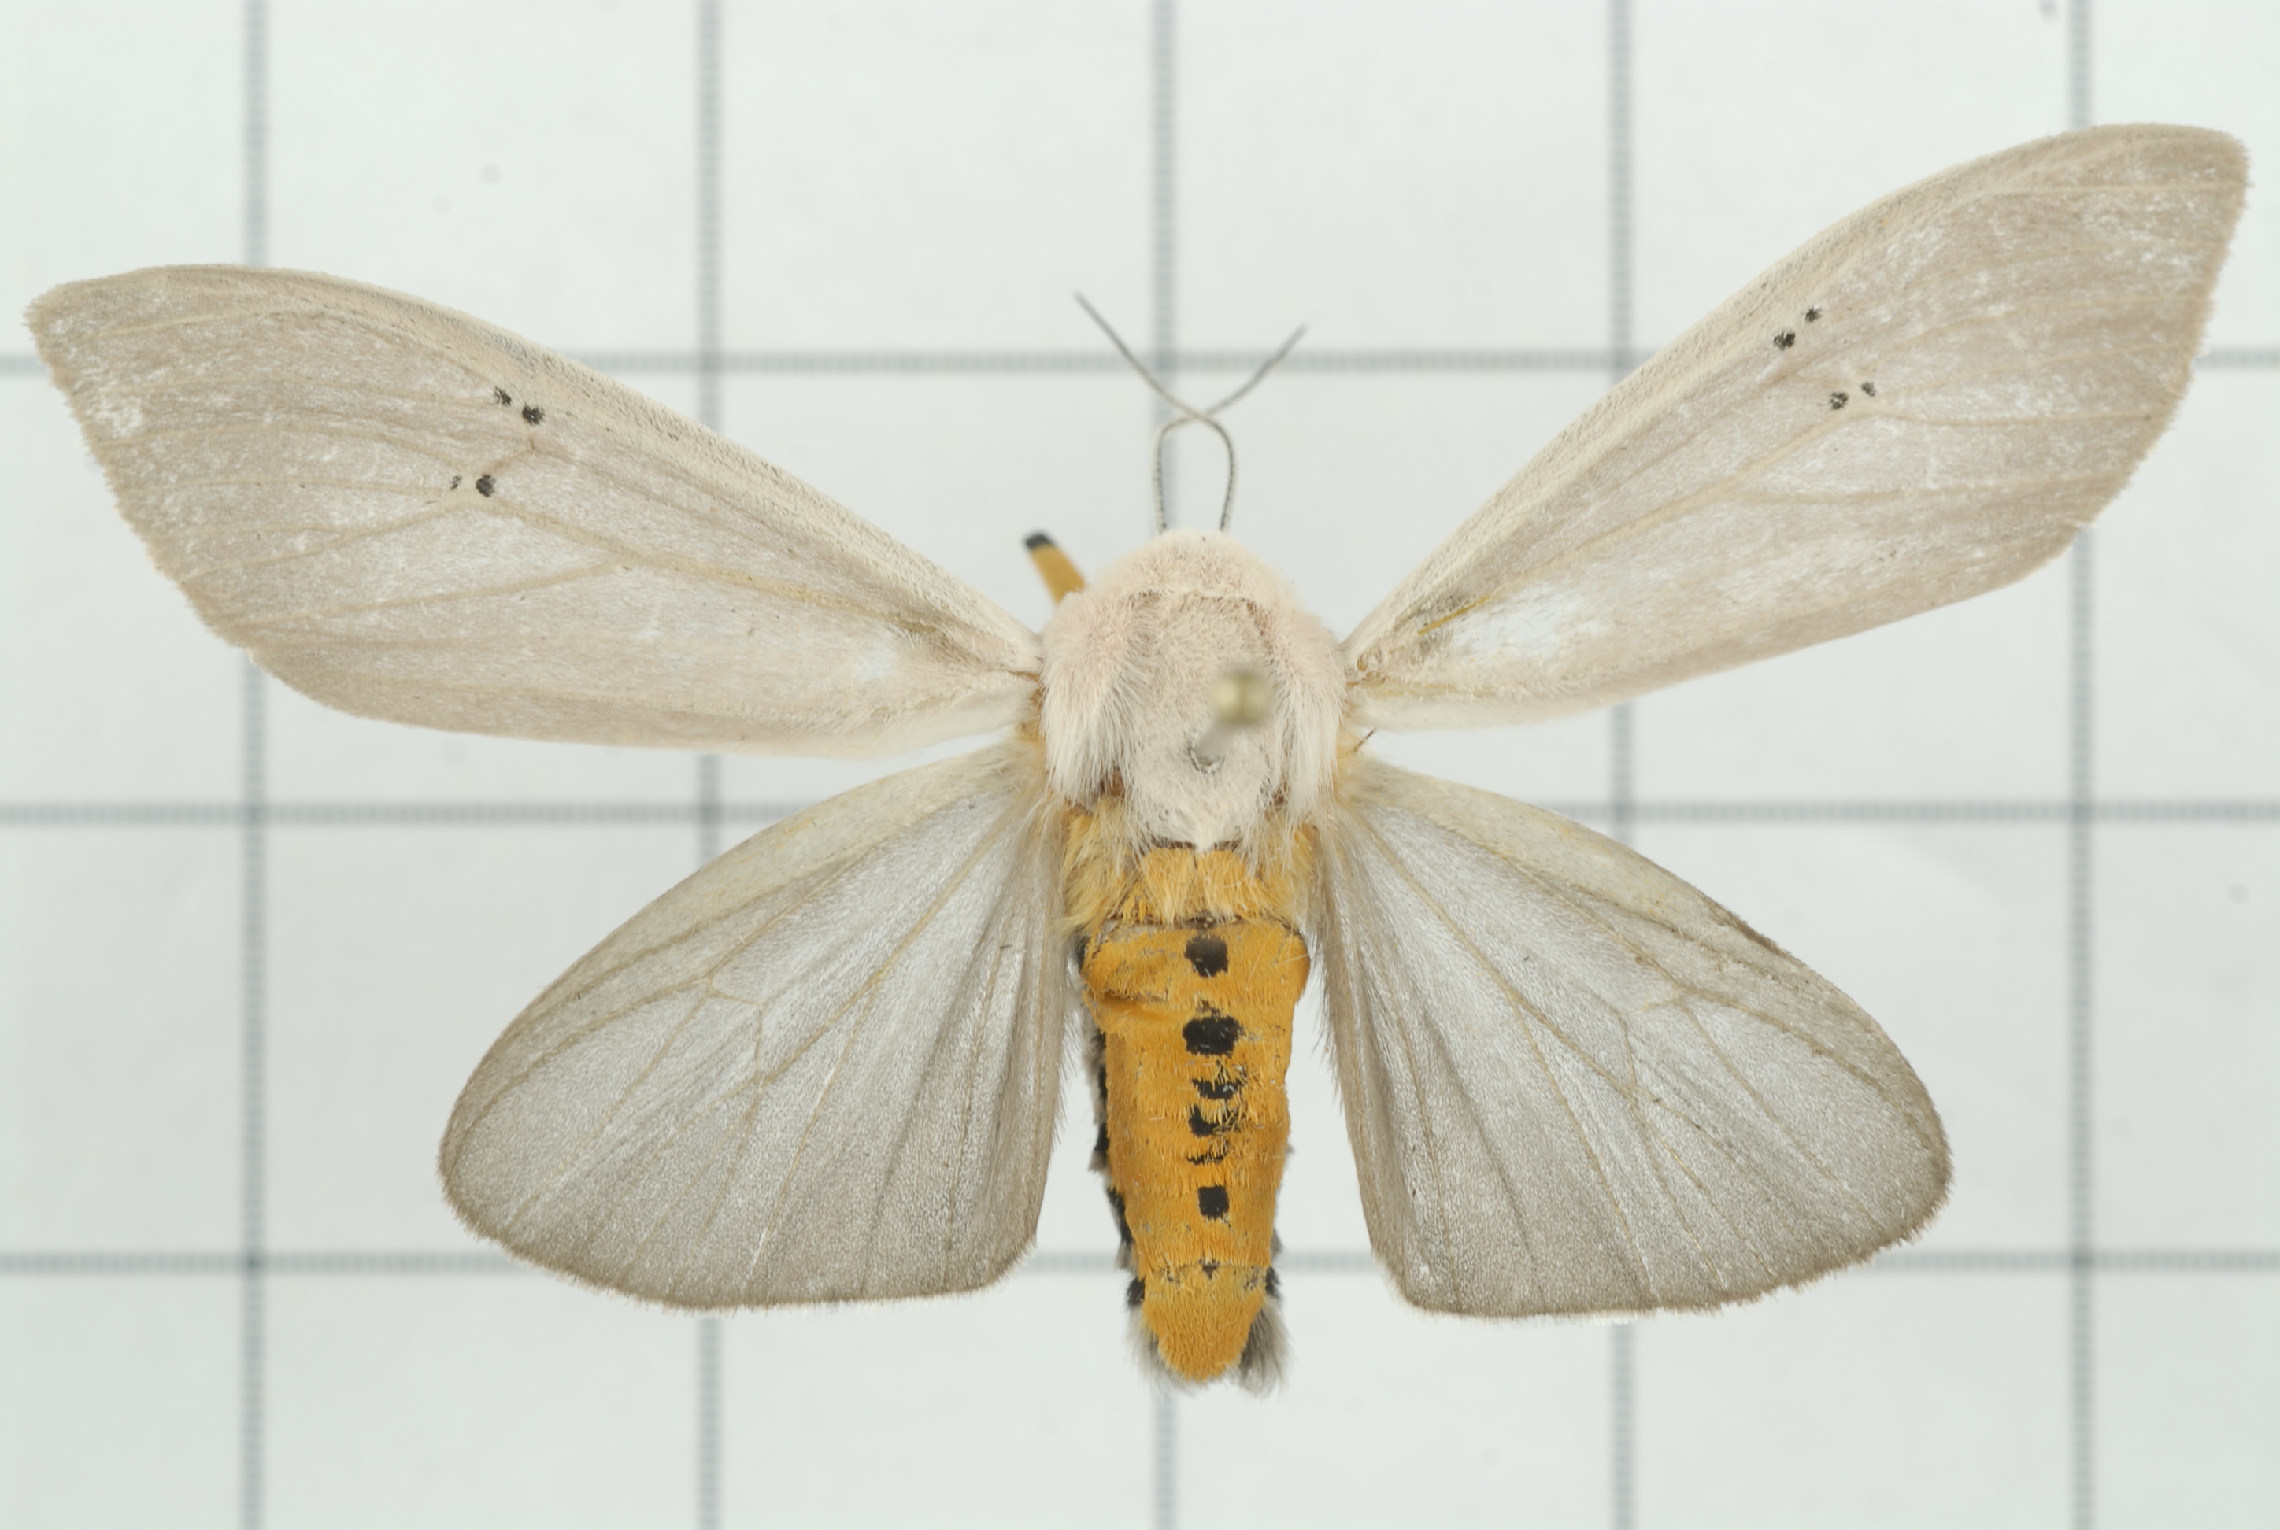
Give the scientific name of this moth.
Creatonotos transiens koni
